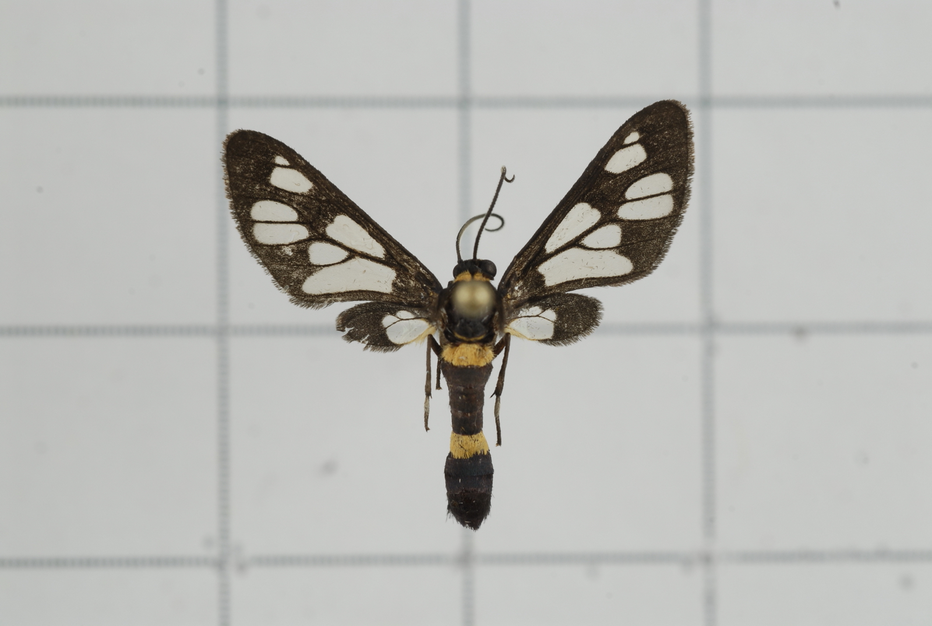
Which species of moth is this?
Syntomoides imaon
